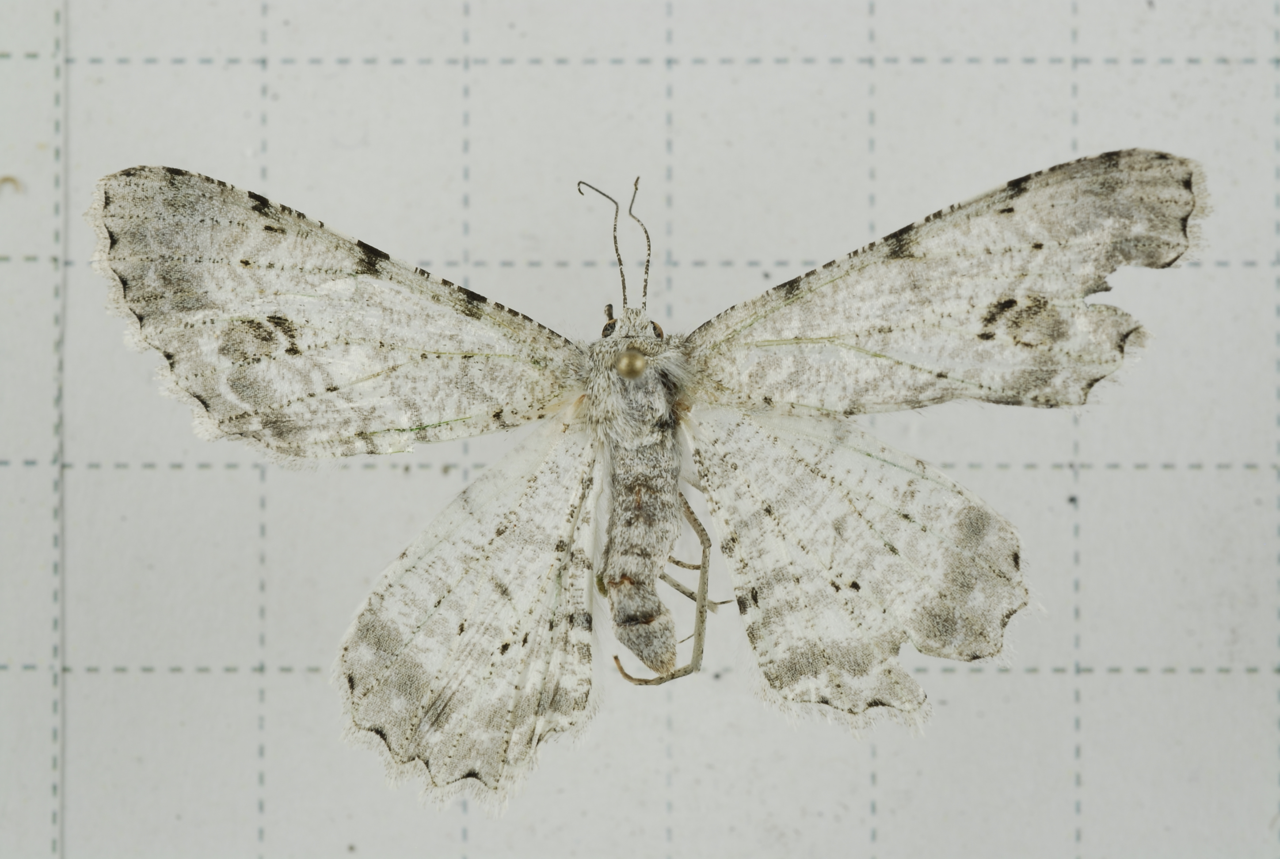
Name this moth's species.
Lassaba parvalbidaria parvalbidaria
